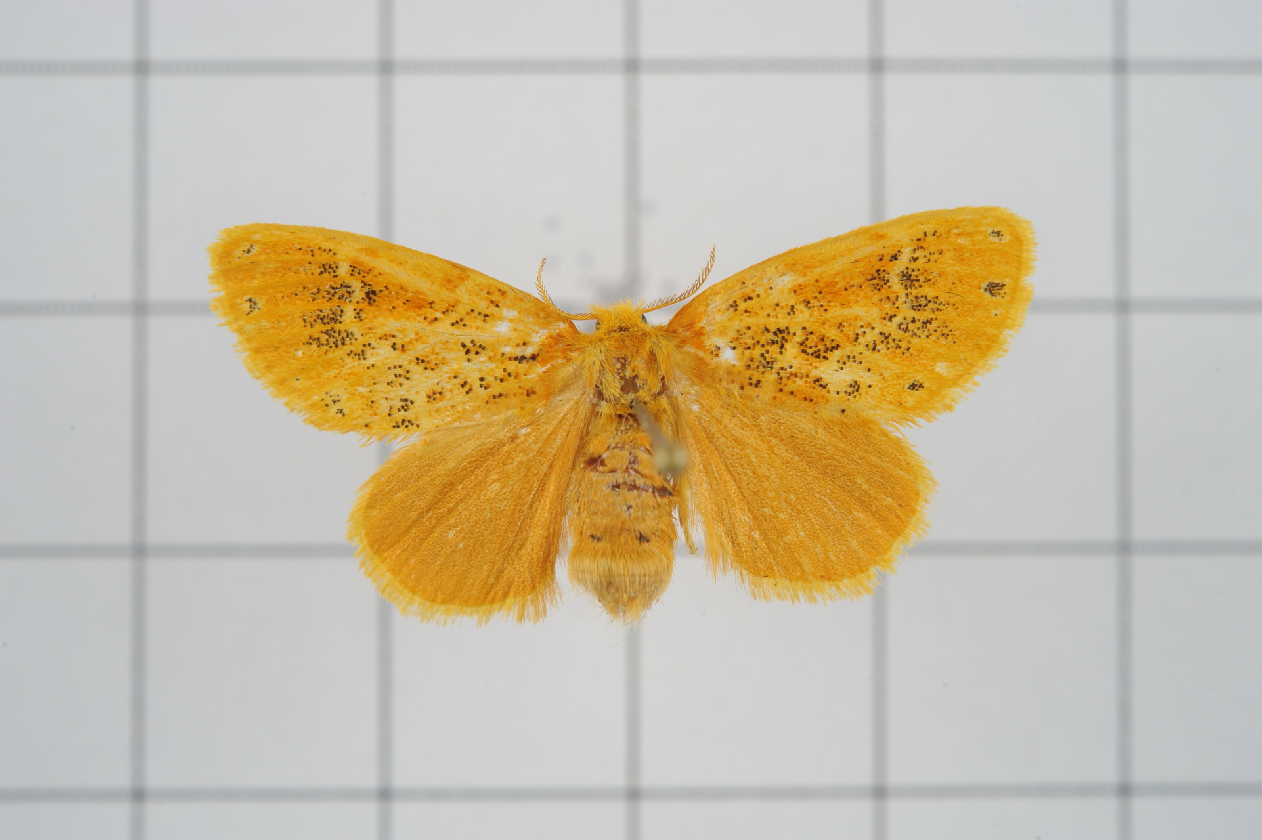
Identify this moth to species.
Euproctis striata
